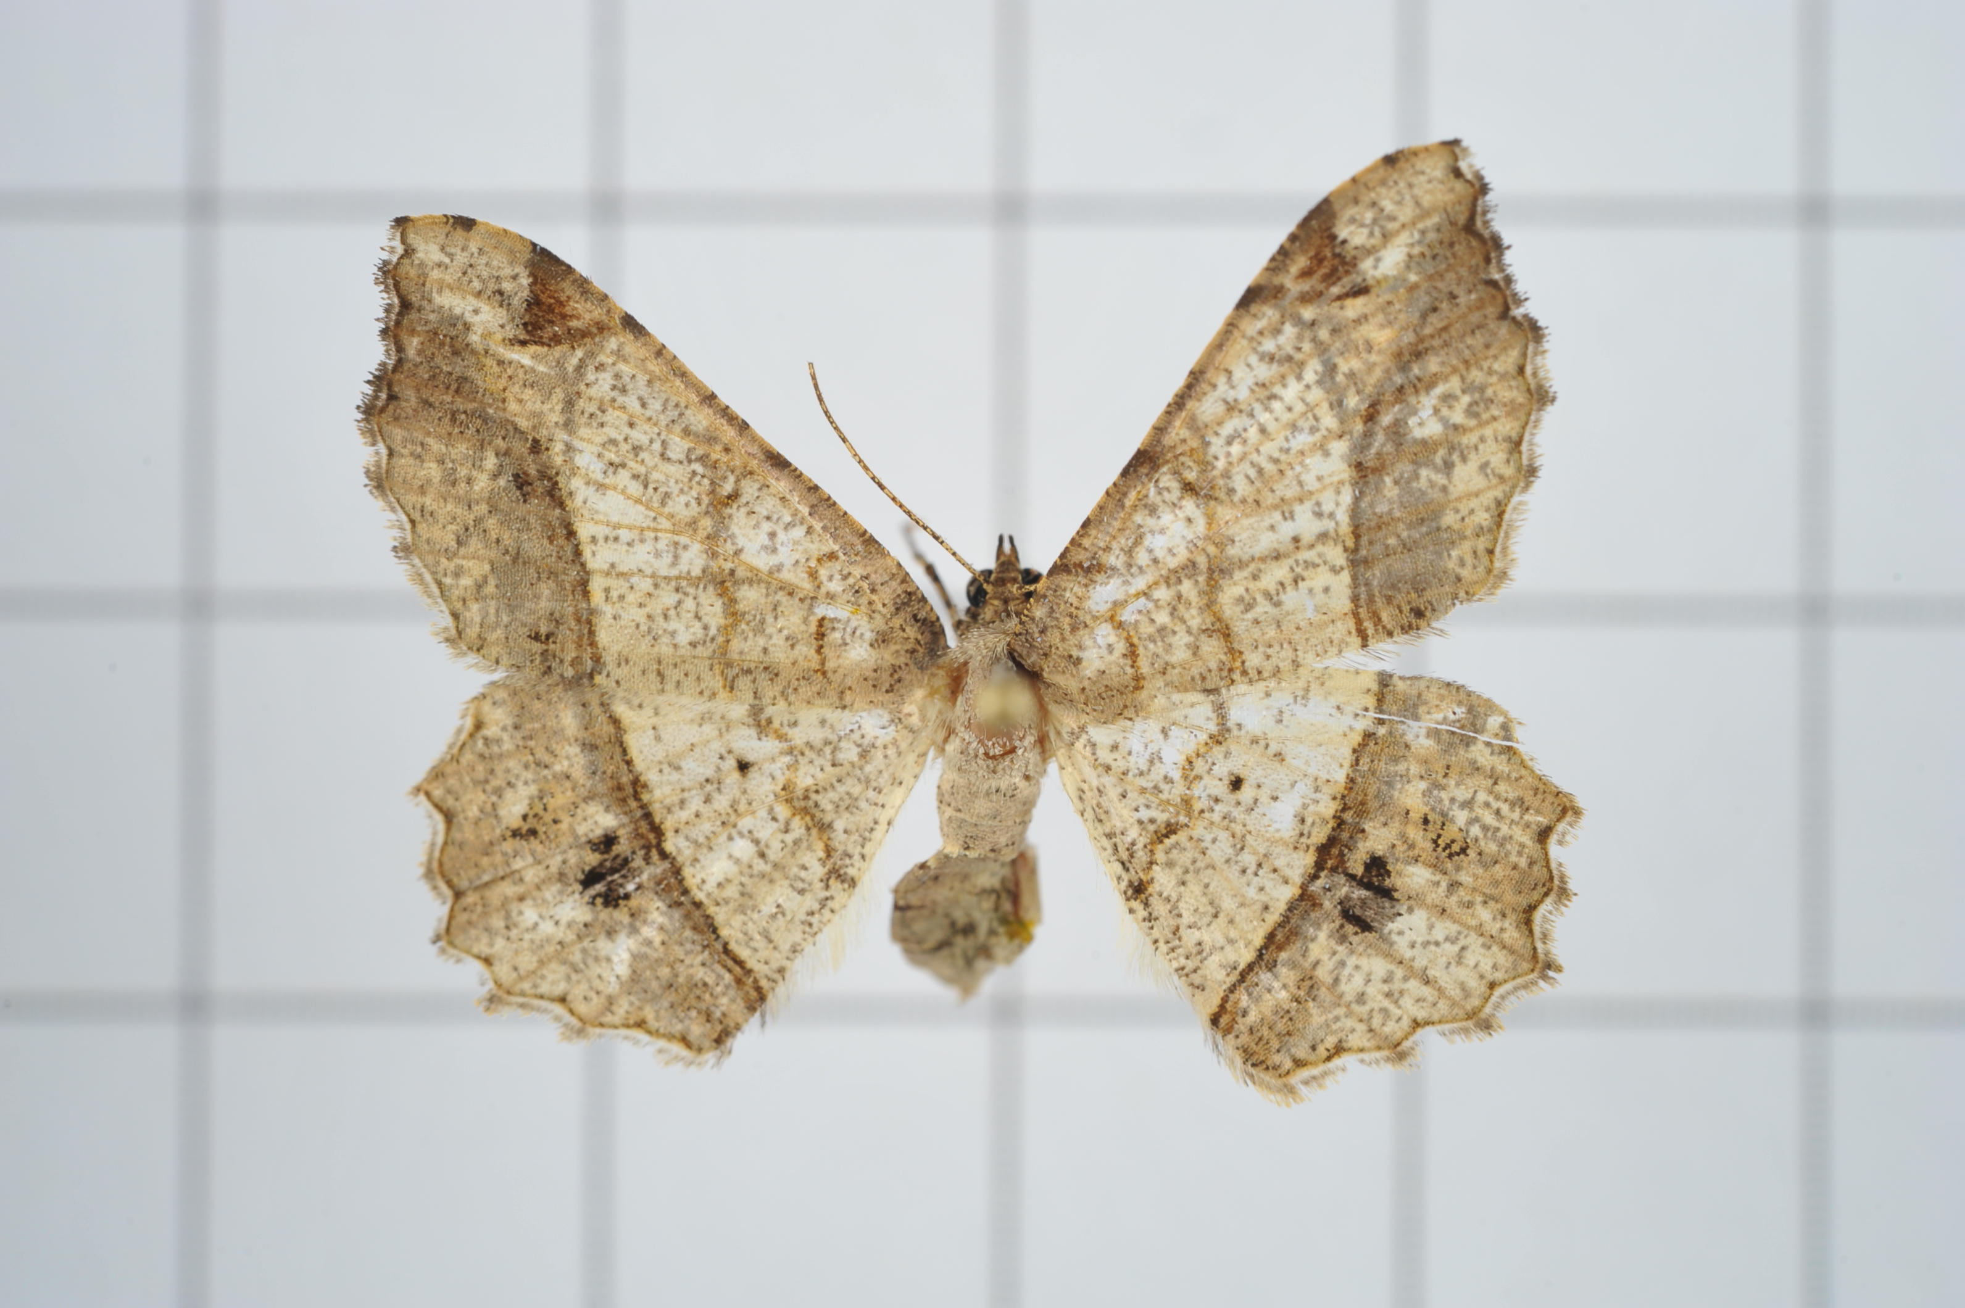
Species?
Chiasmia monticolaria notia
